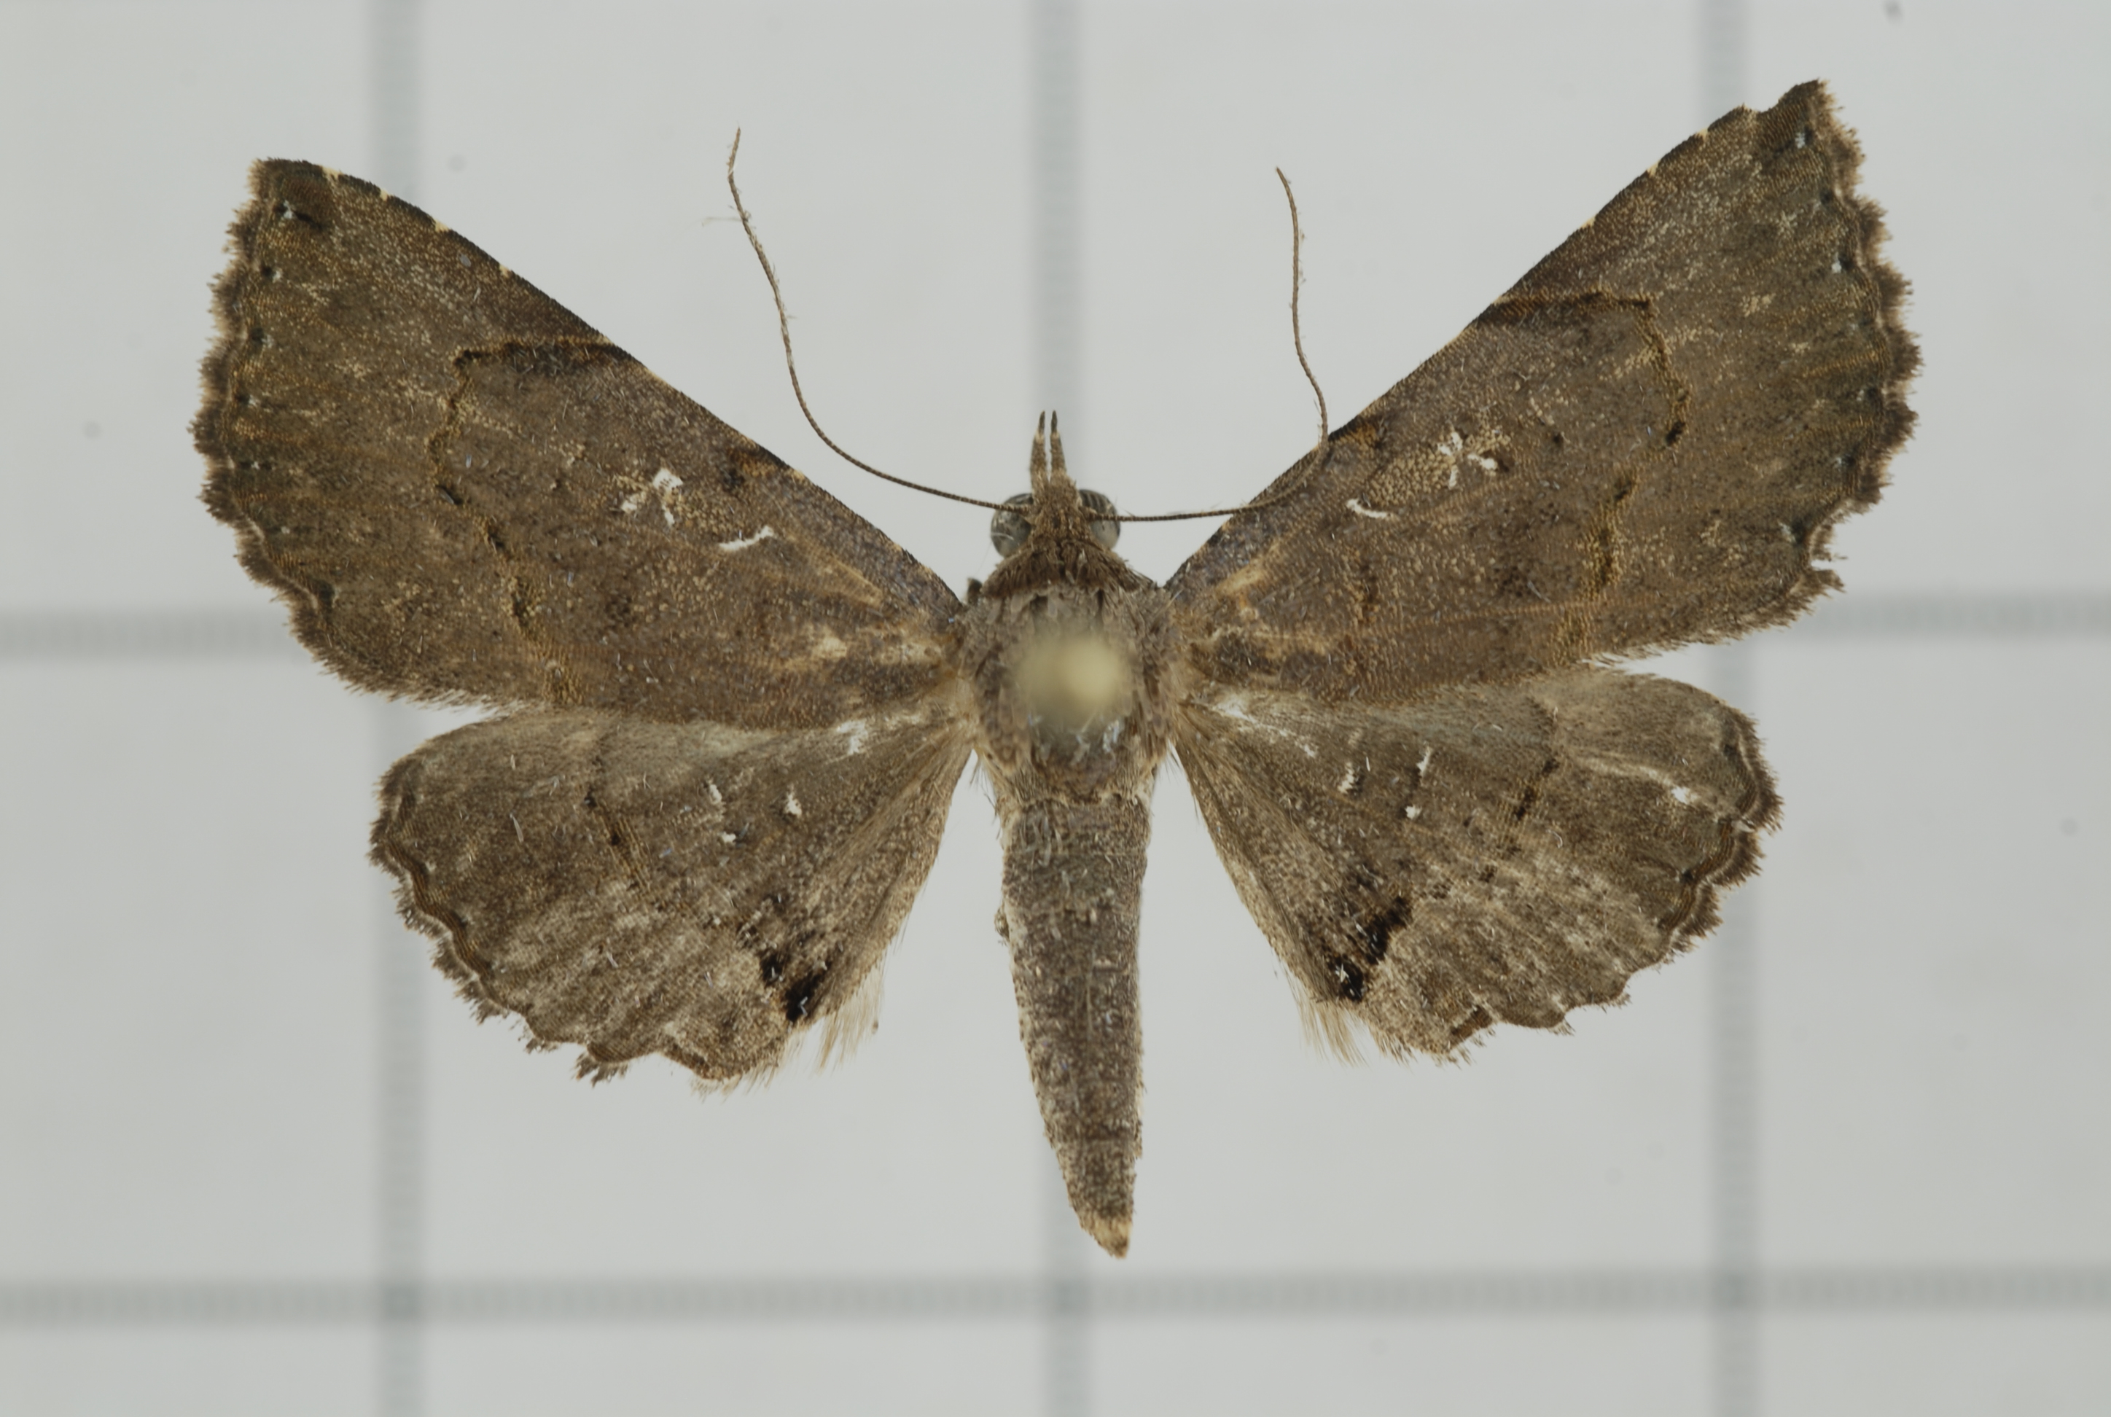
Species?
Rhesala imparata
